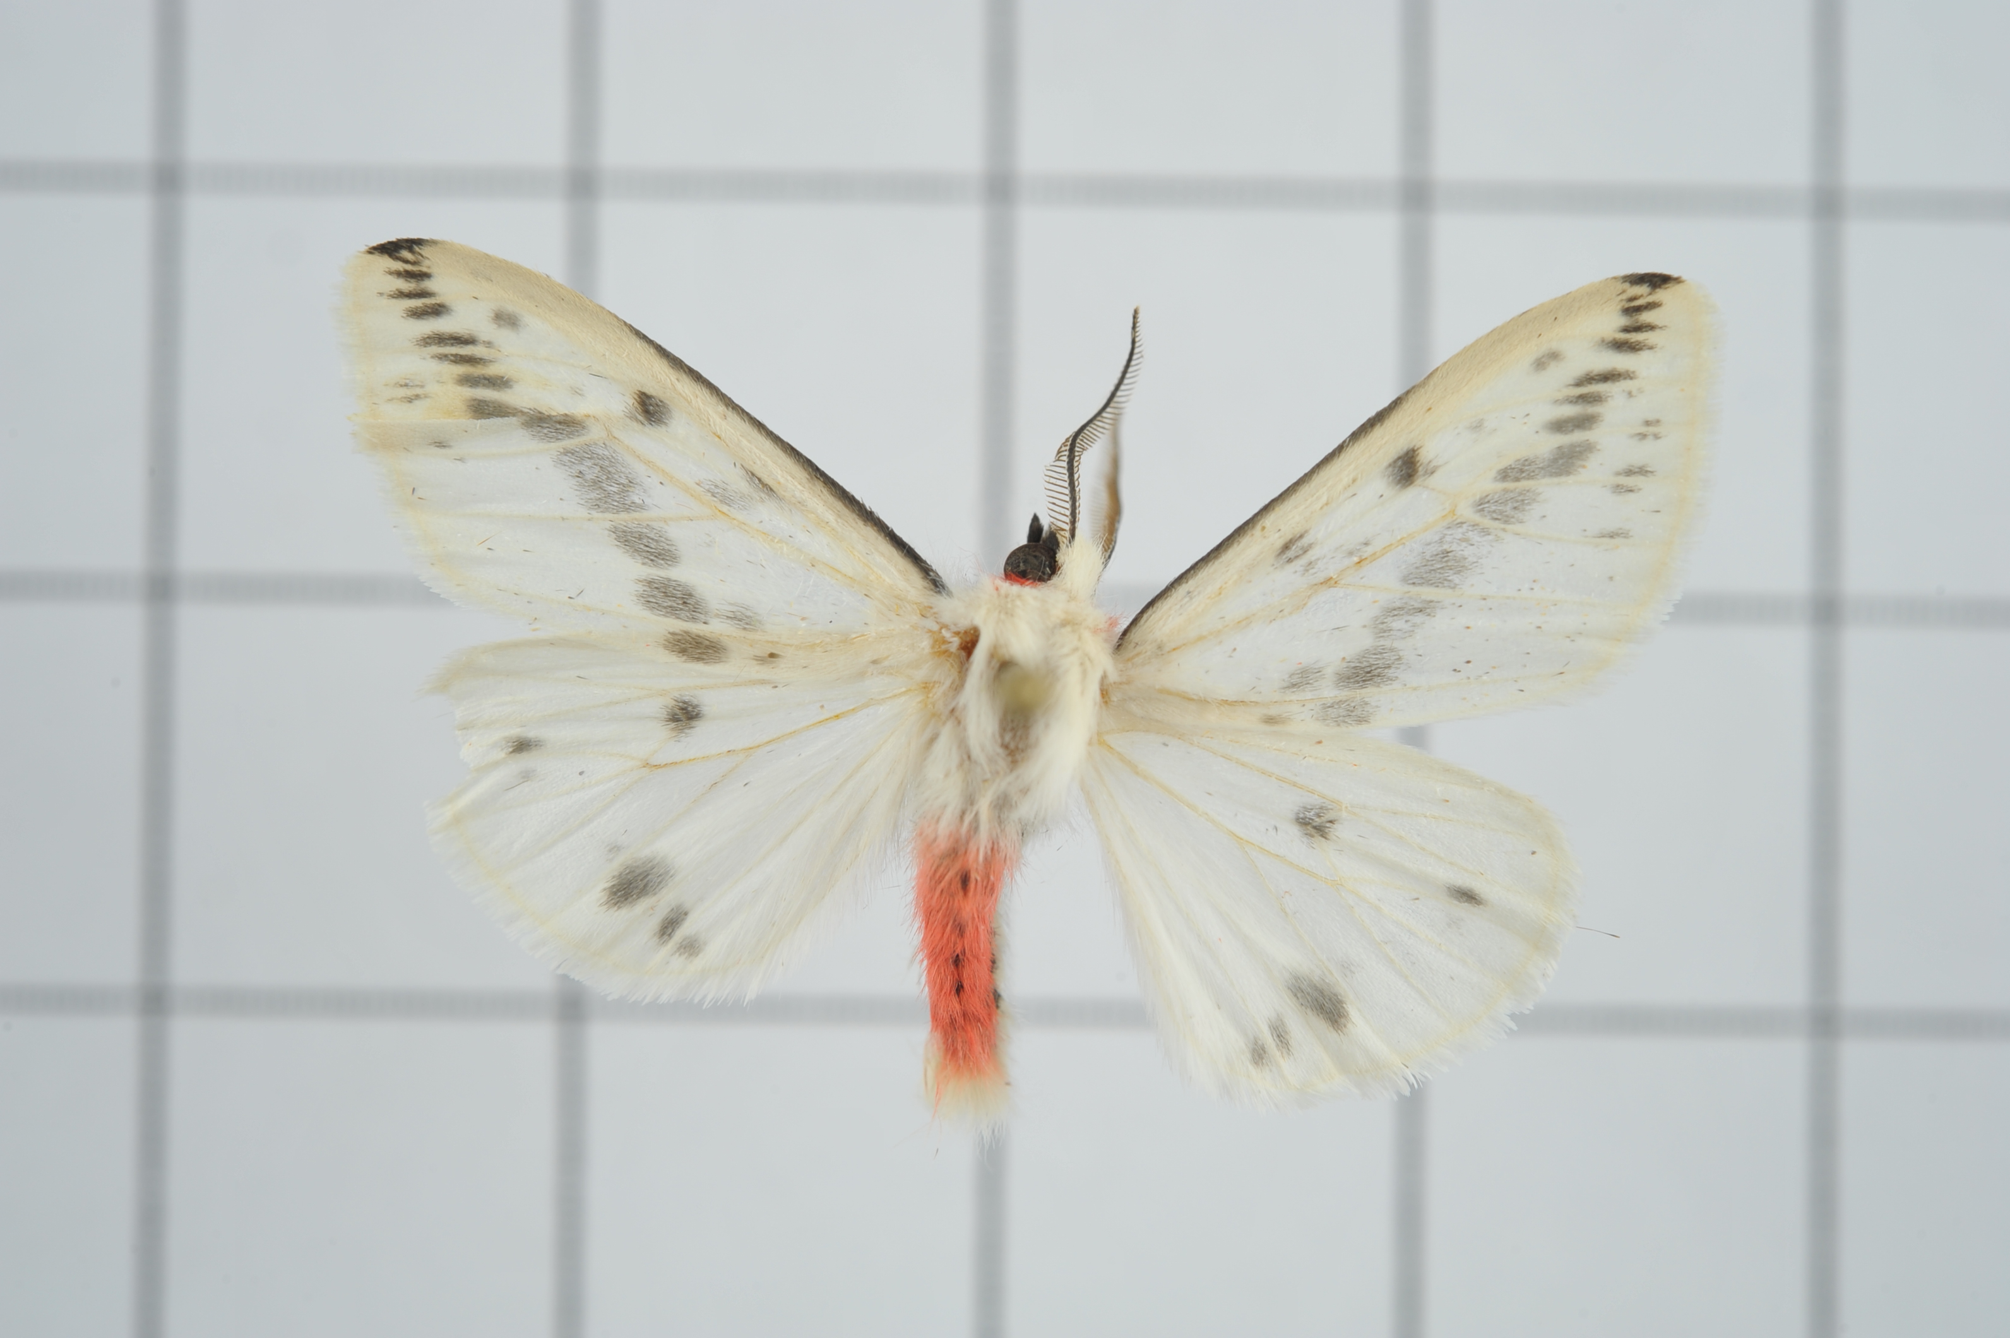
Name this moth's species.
Lemyra nigricosta
